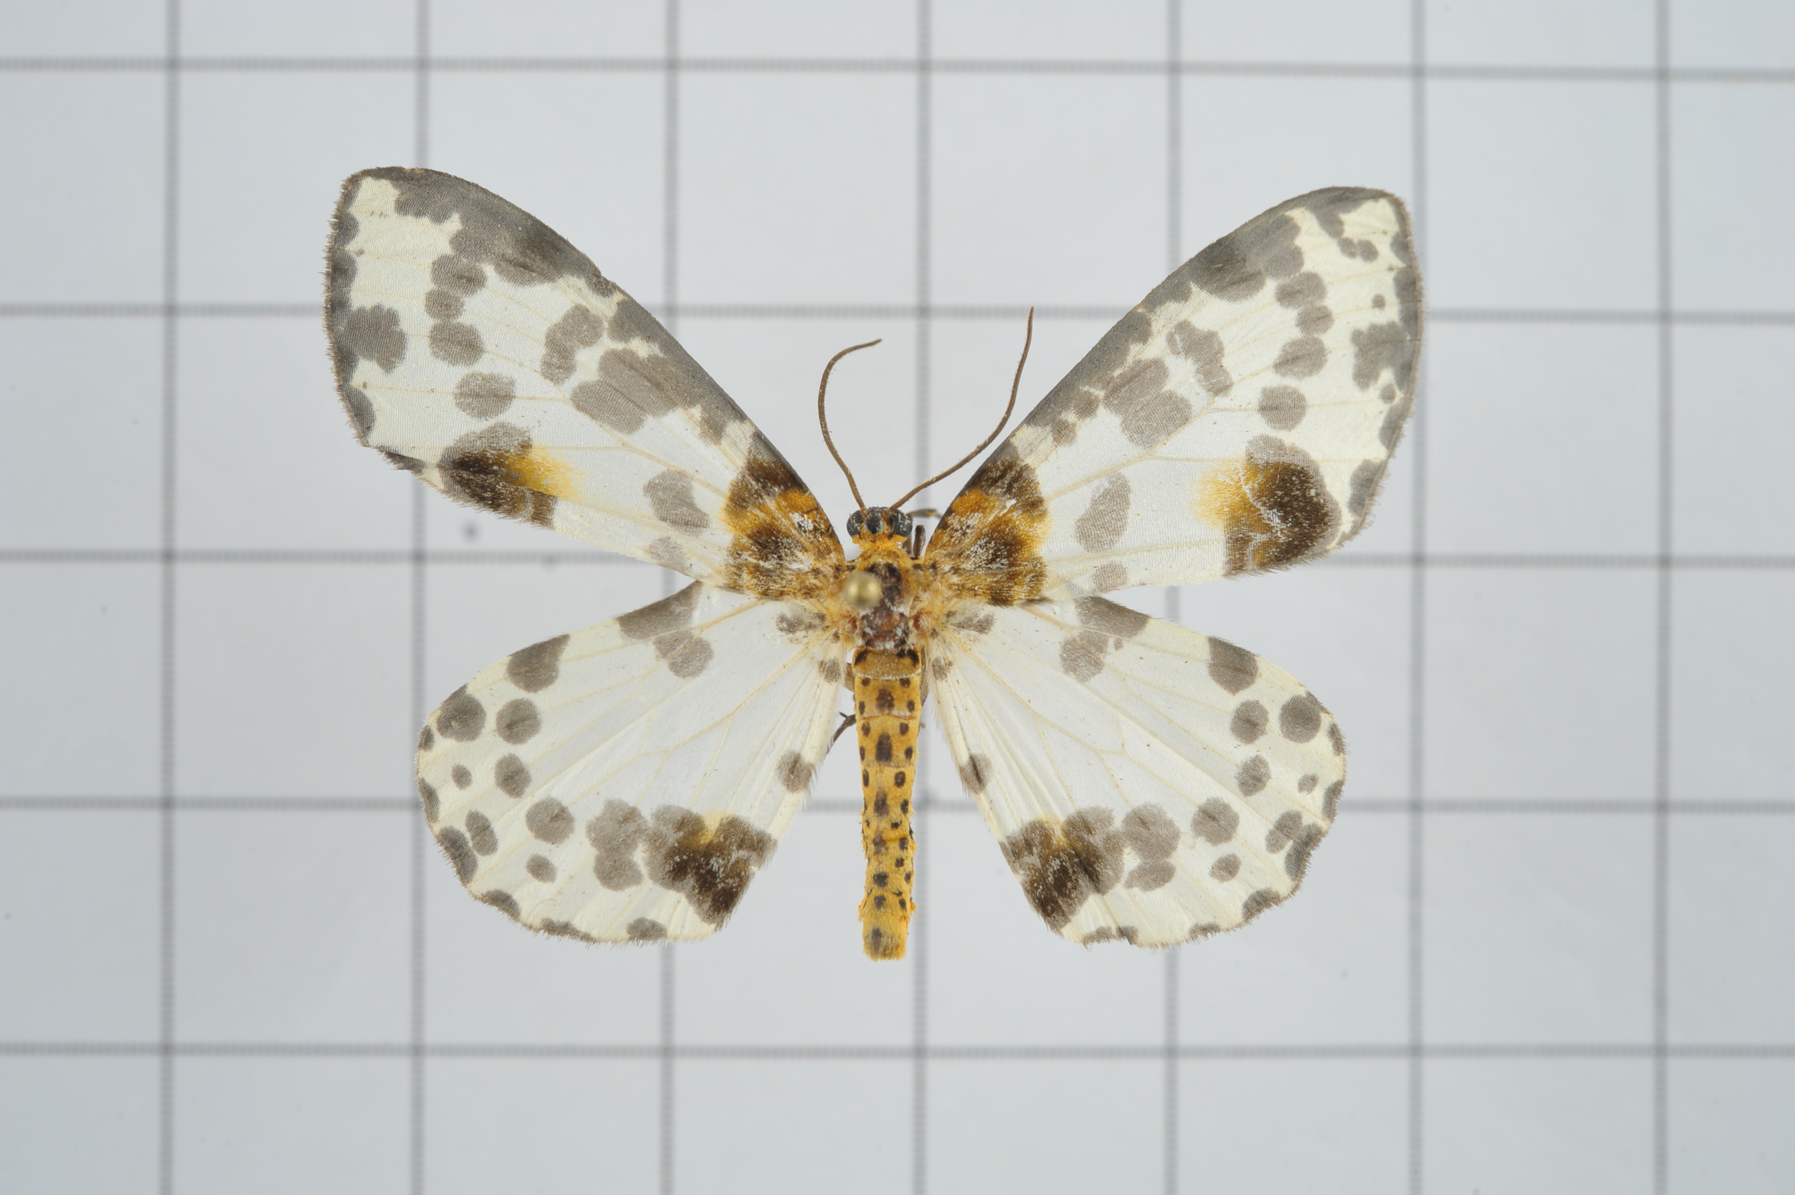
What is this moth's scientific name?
Abraxas formosilluminata
